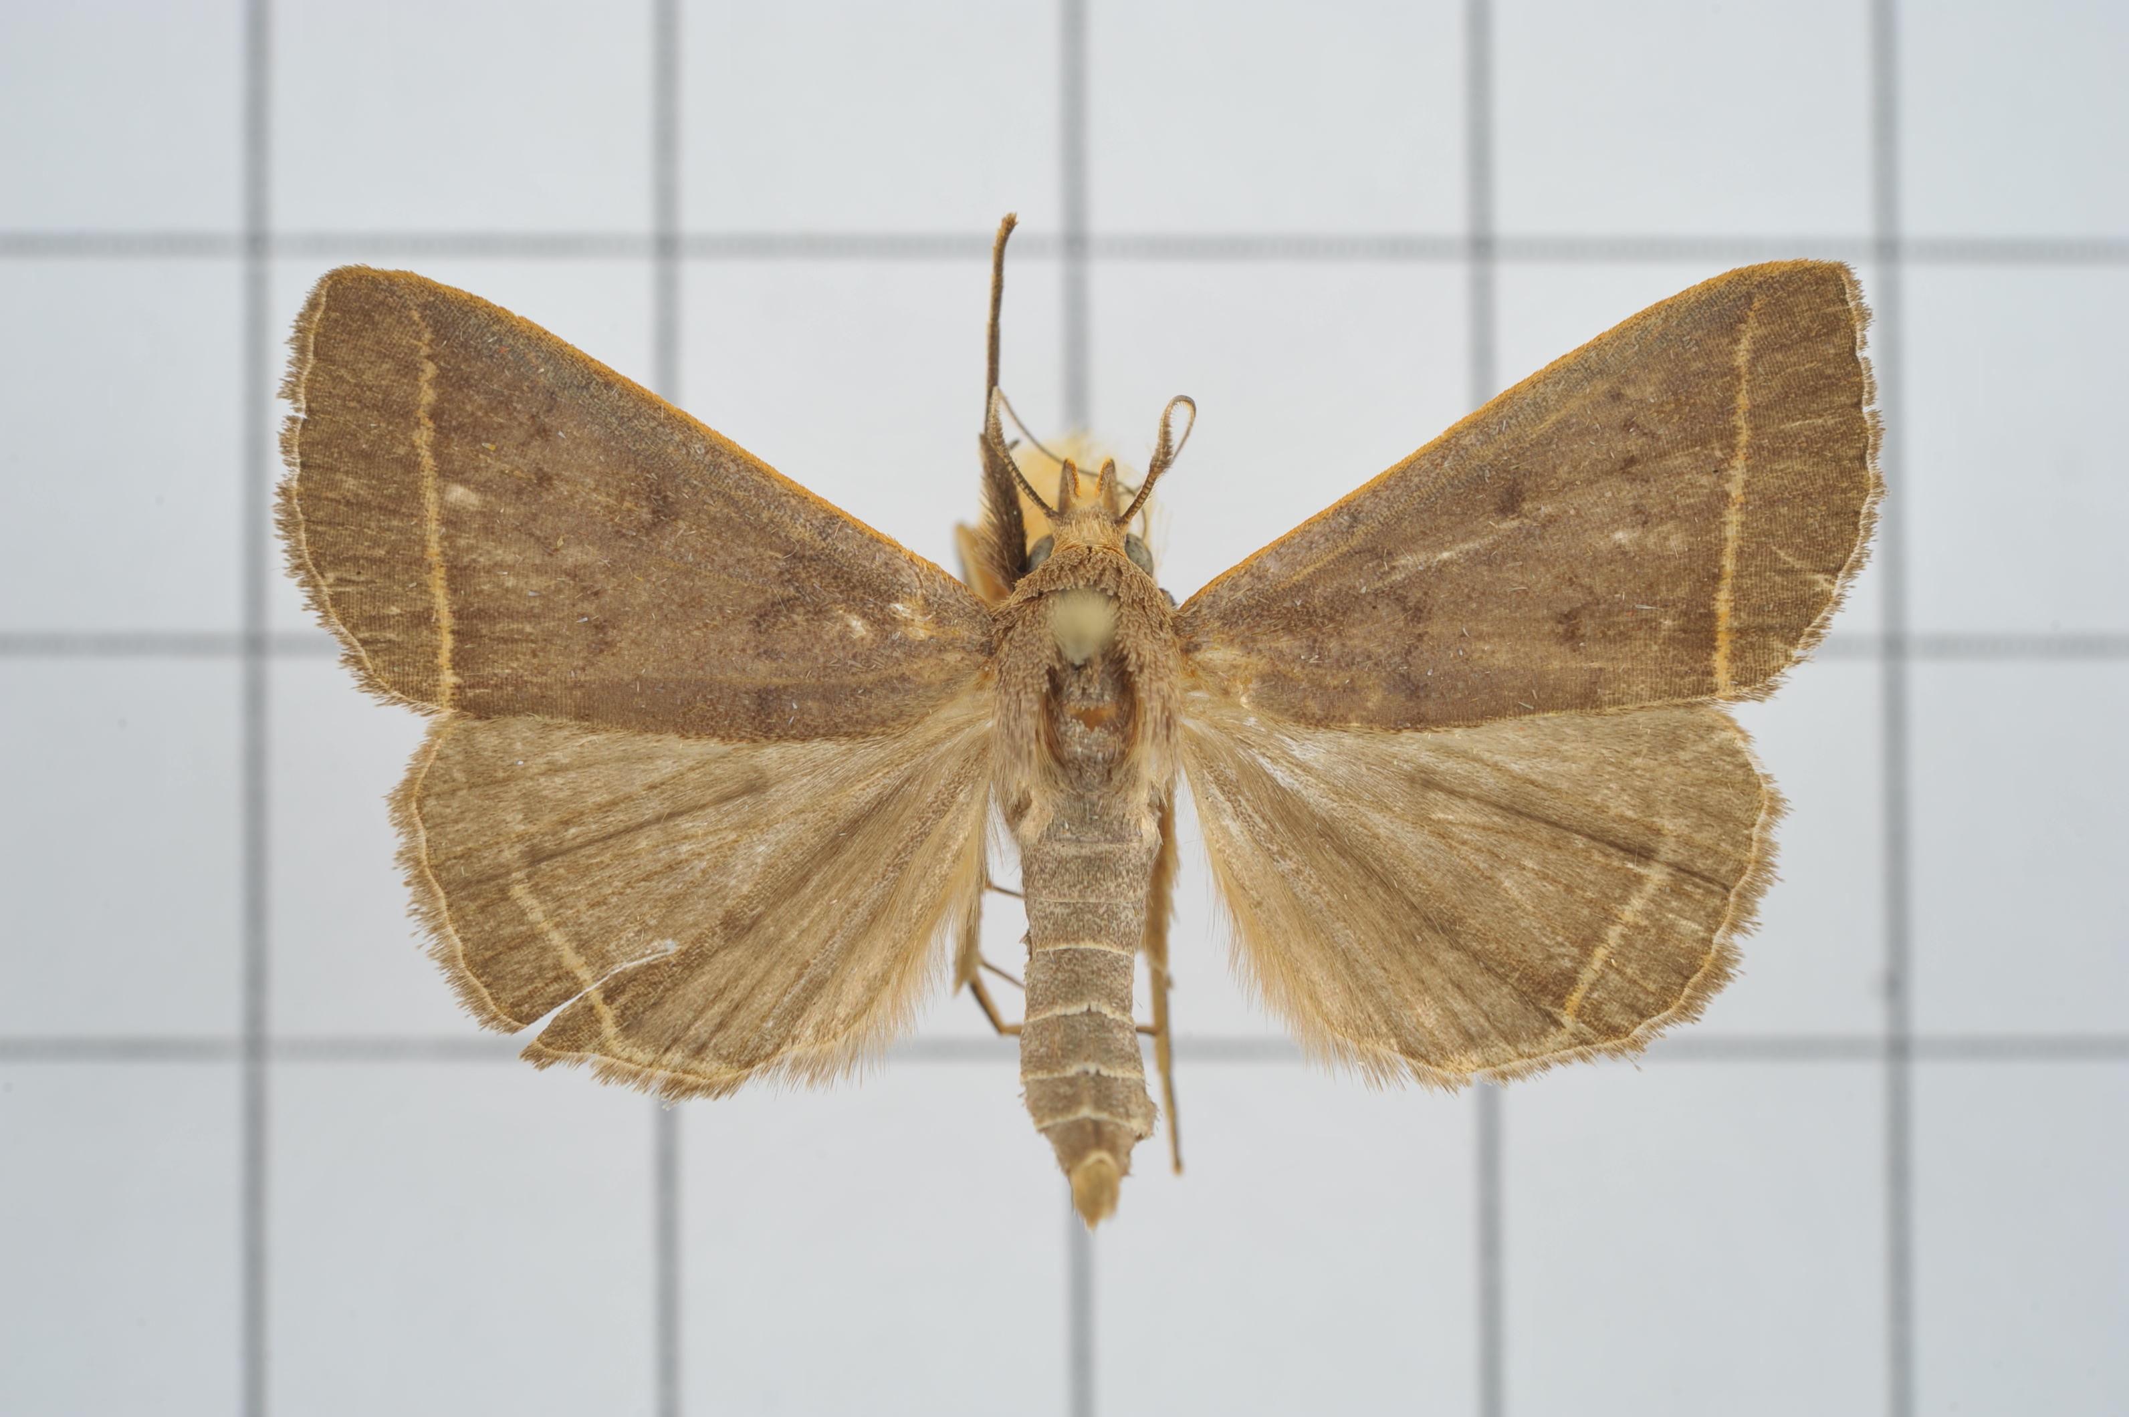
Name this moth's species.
Simplicia niphona
